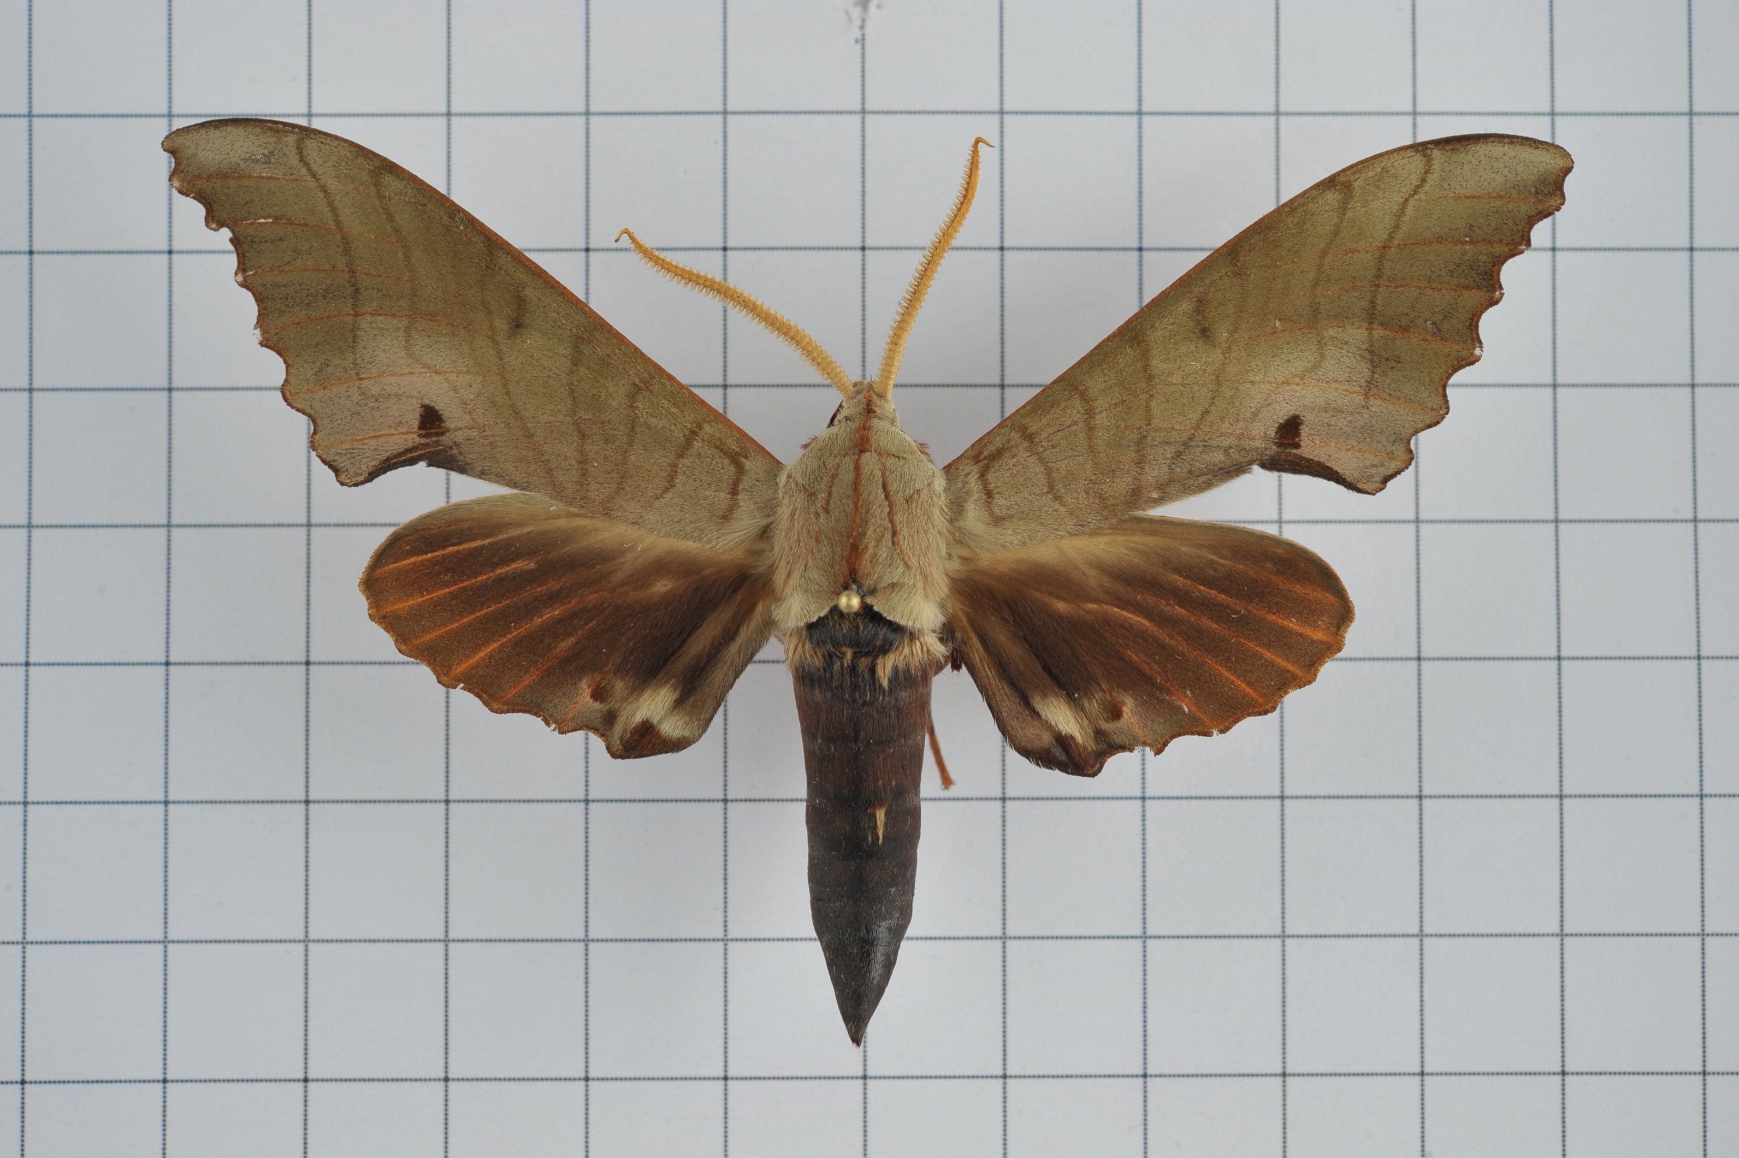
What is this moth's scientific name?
Marumba sperchius sperchius
